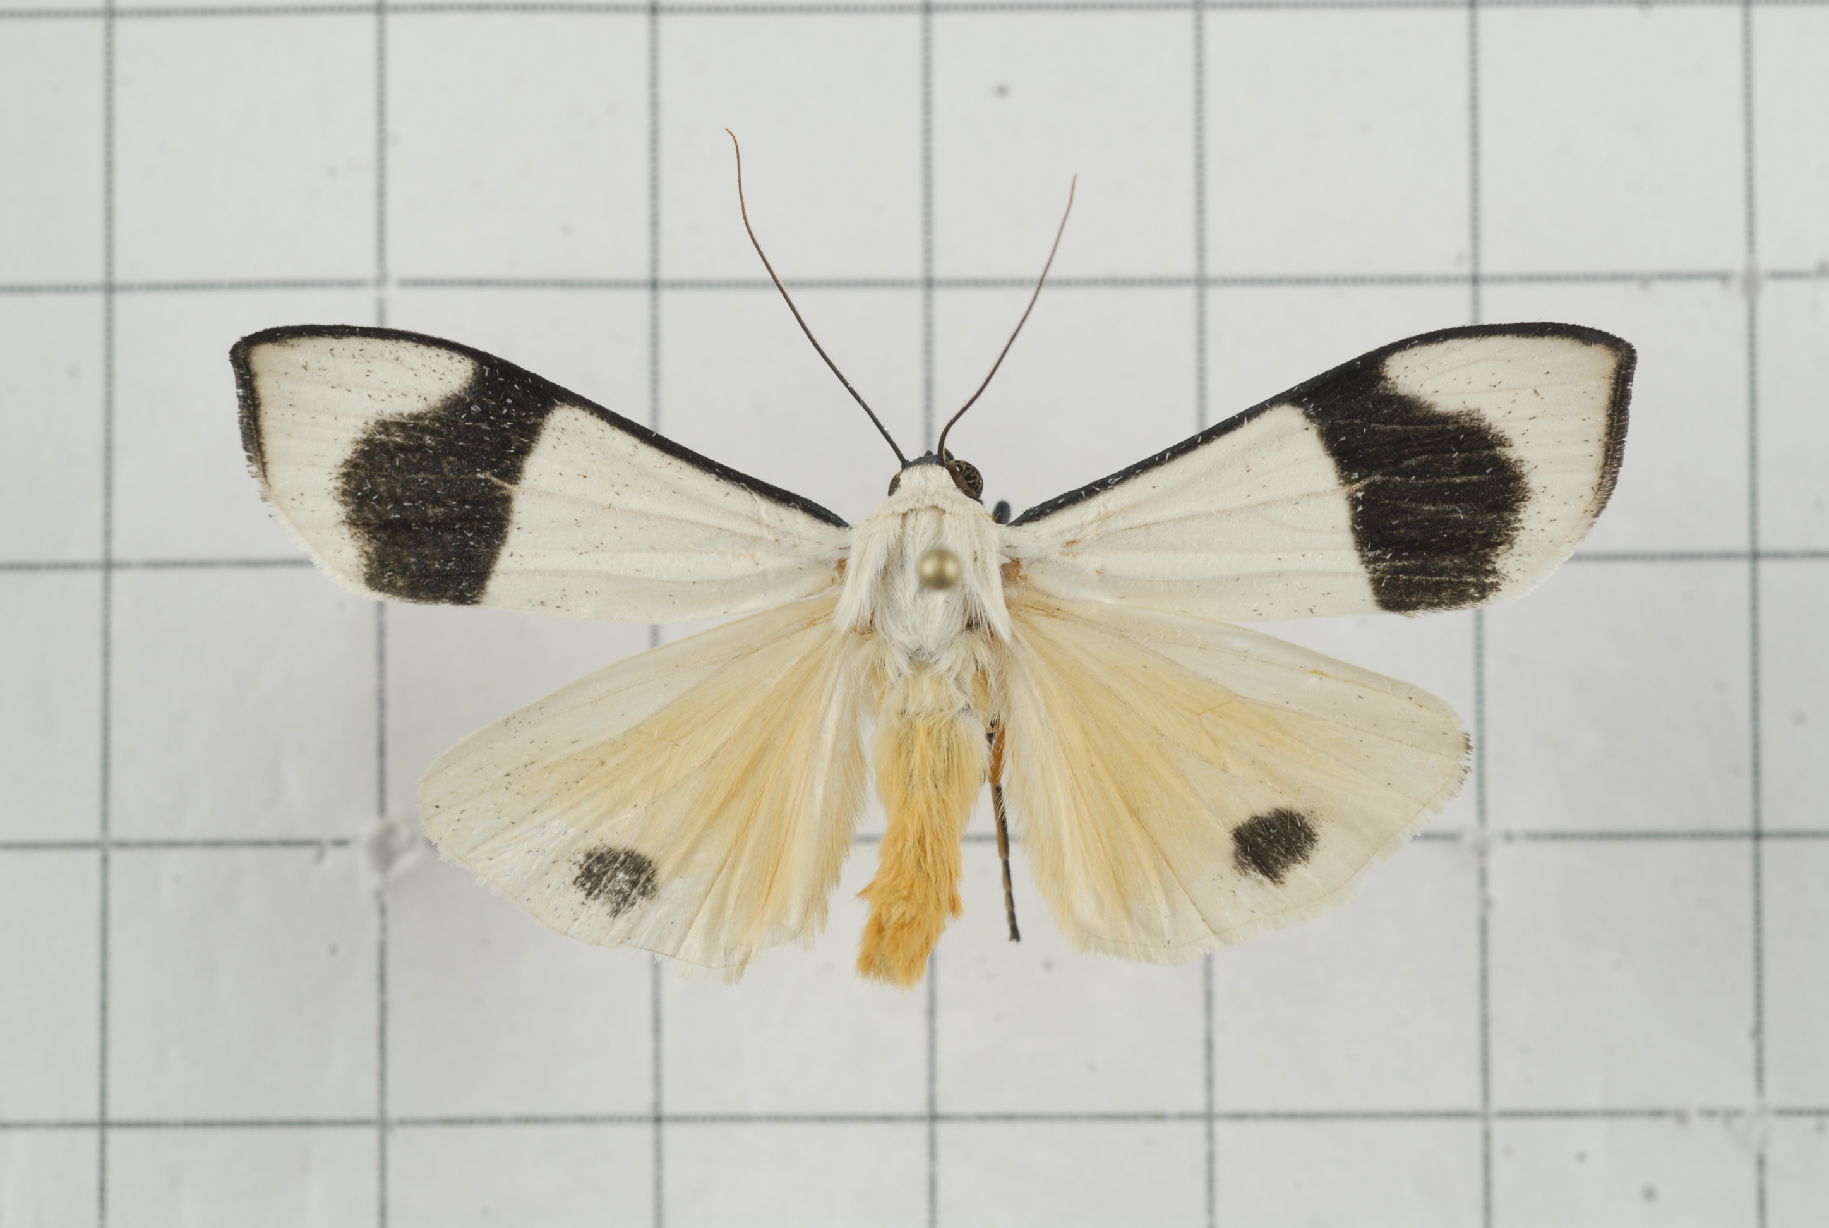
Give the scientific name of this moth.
Vamuna alboluteora
